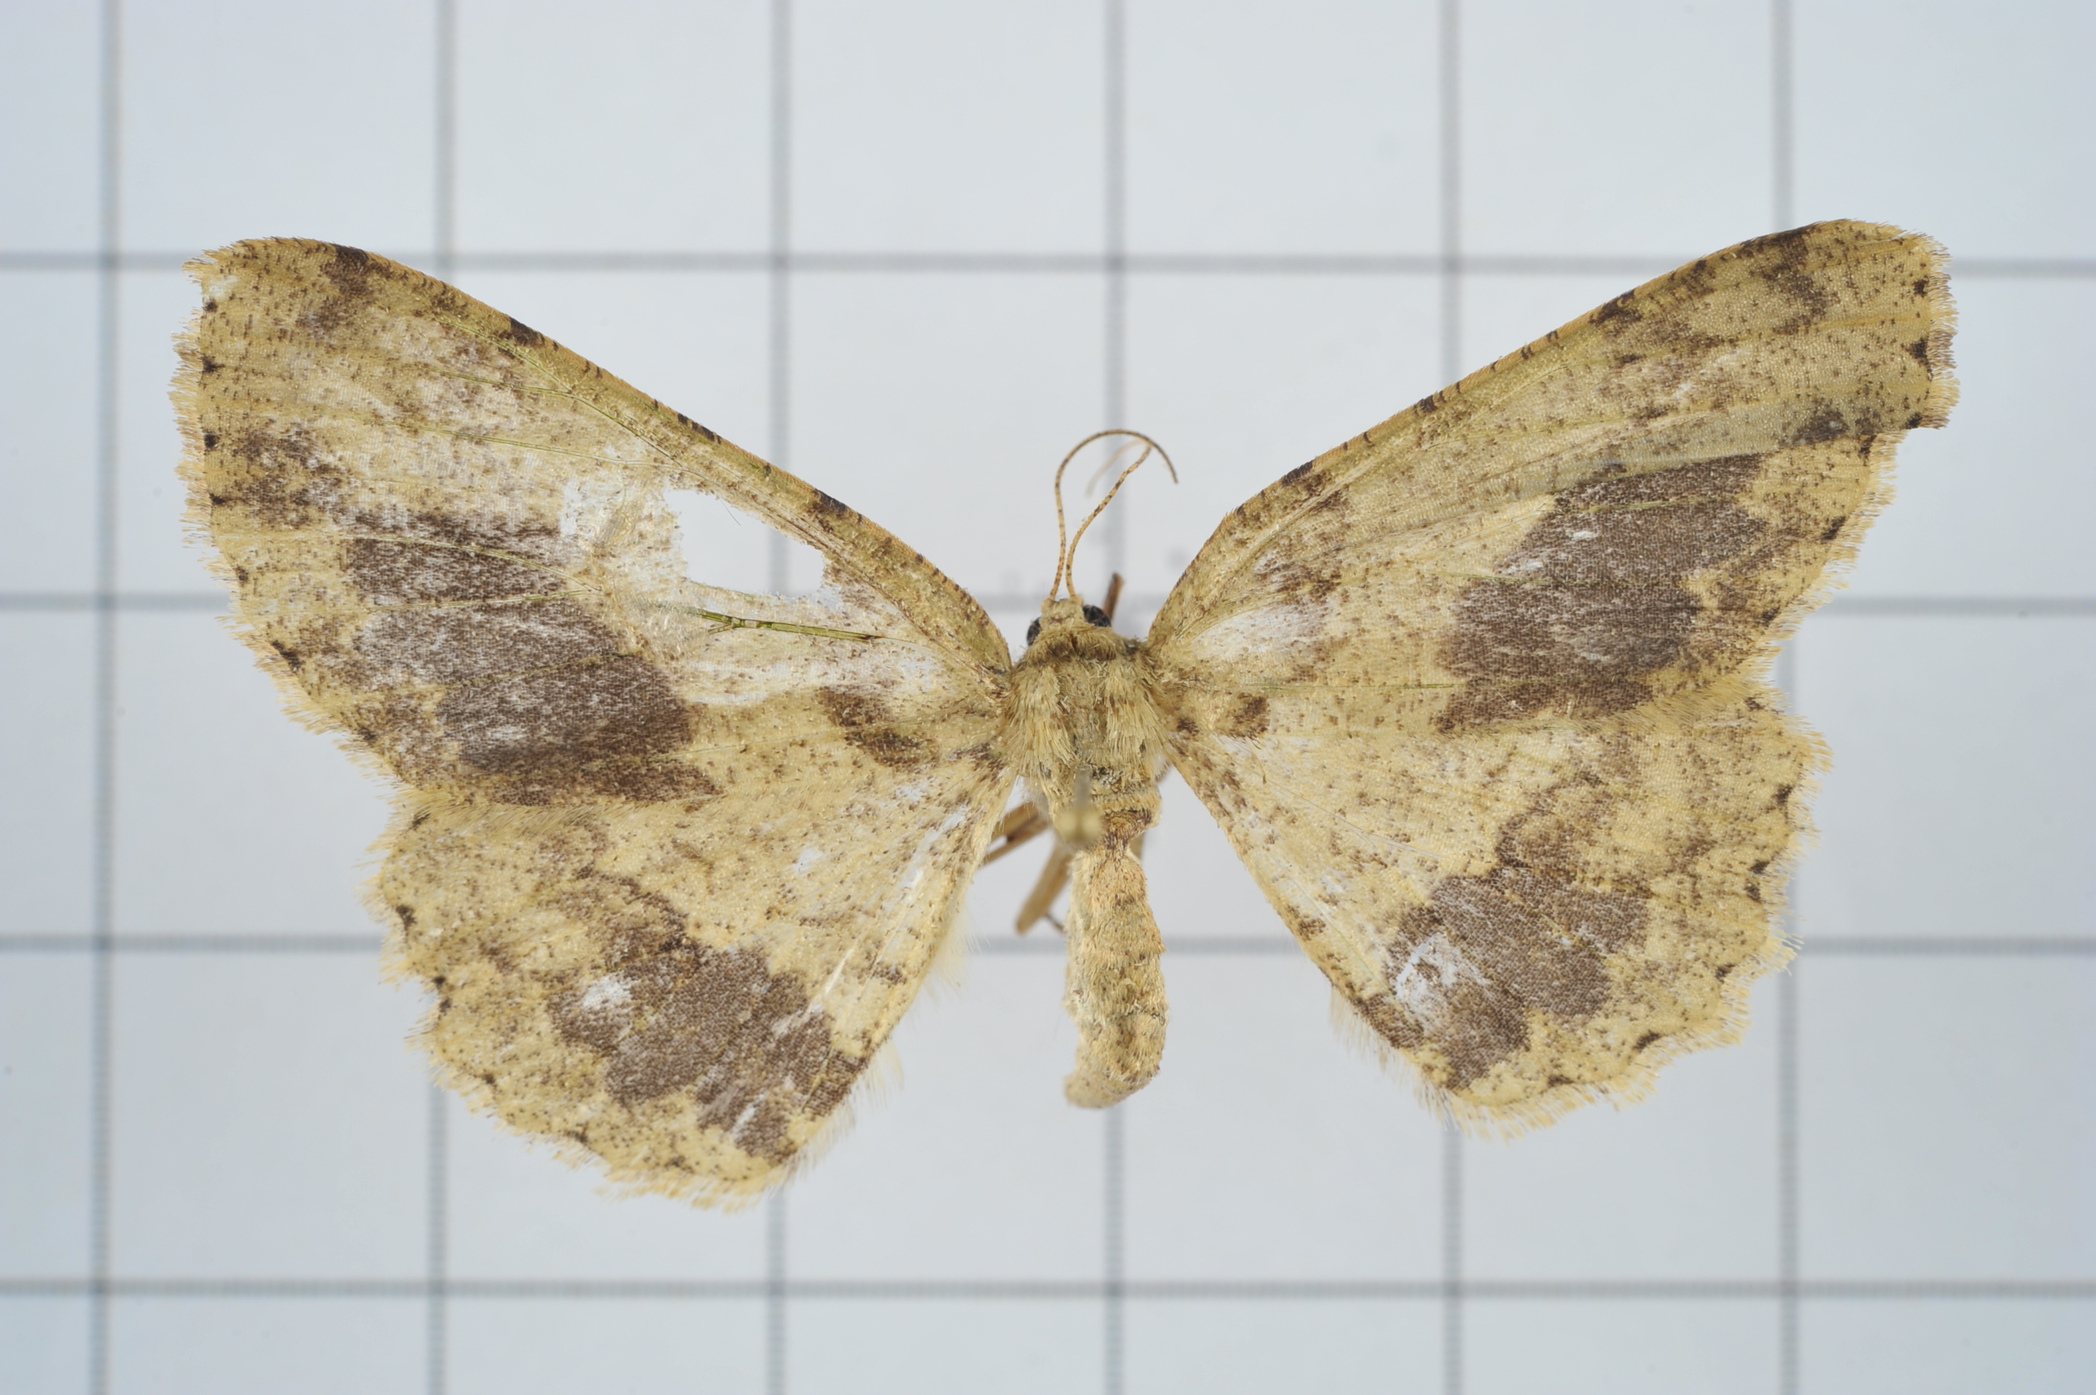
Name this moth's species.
Ectropis bhurmitra
